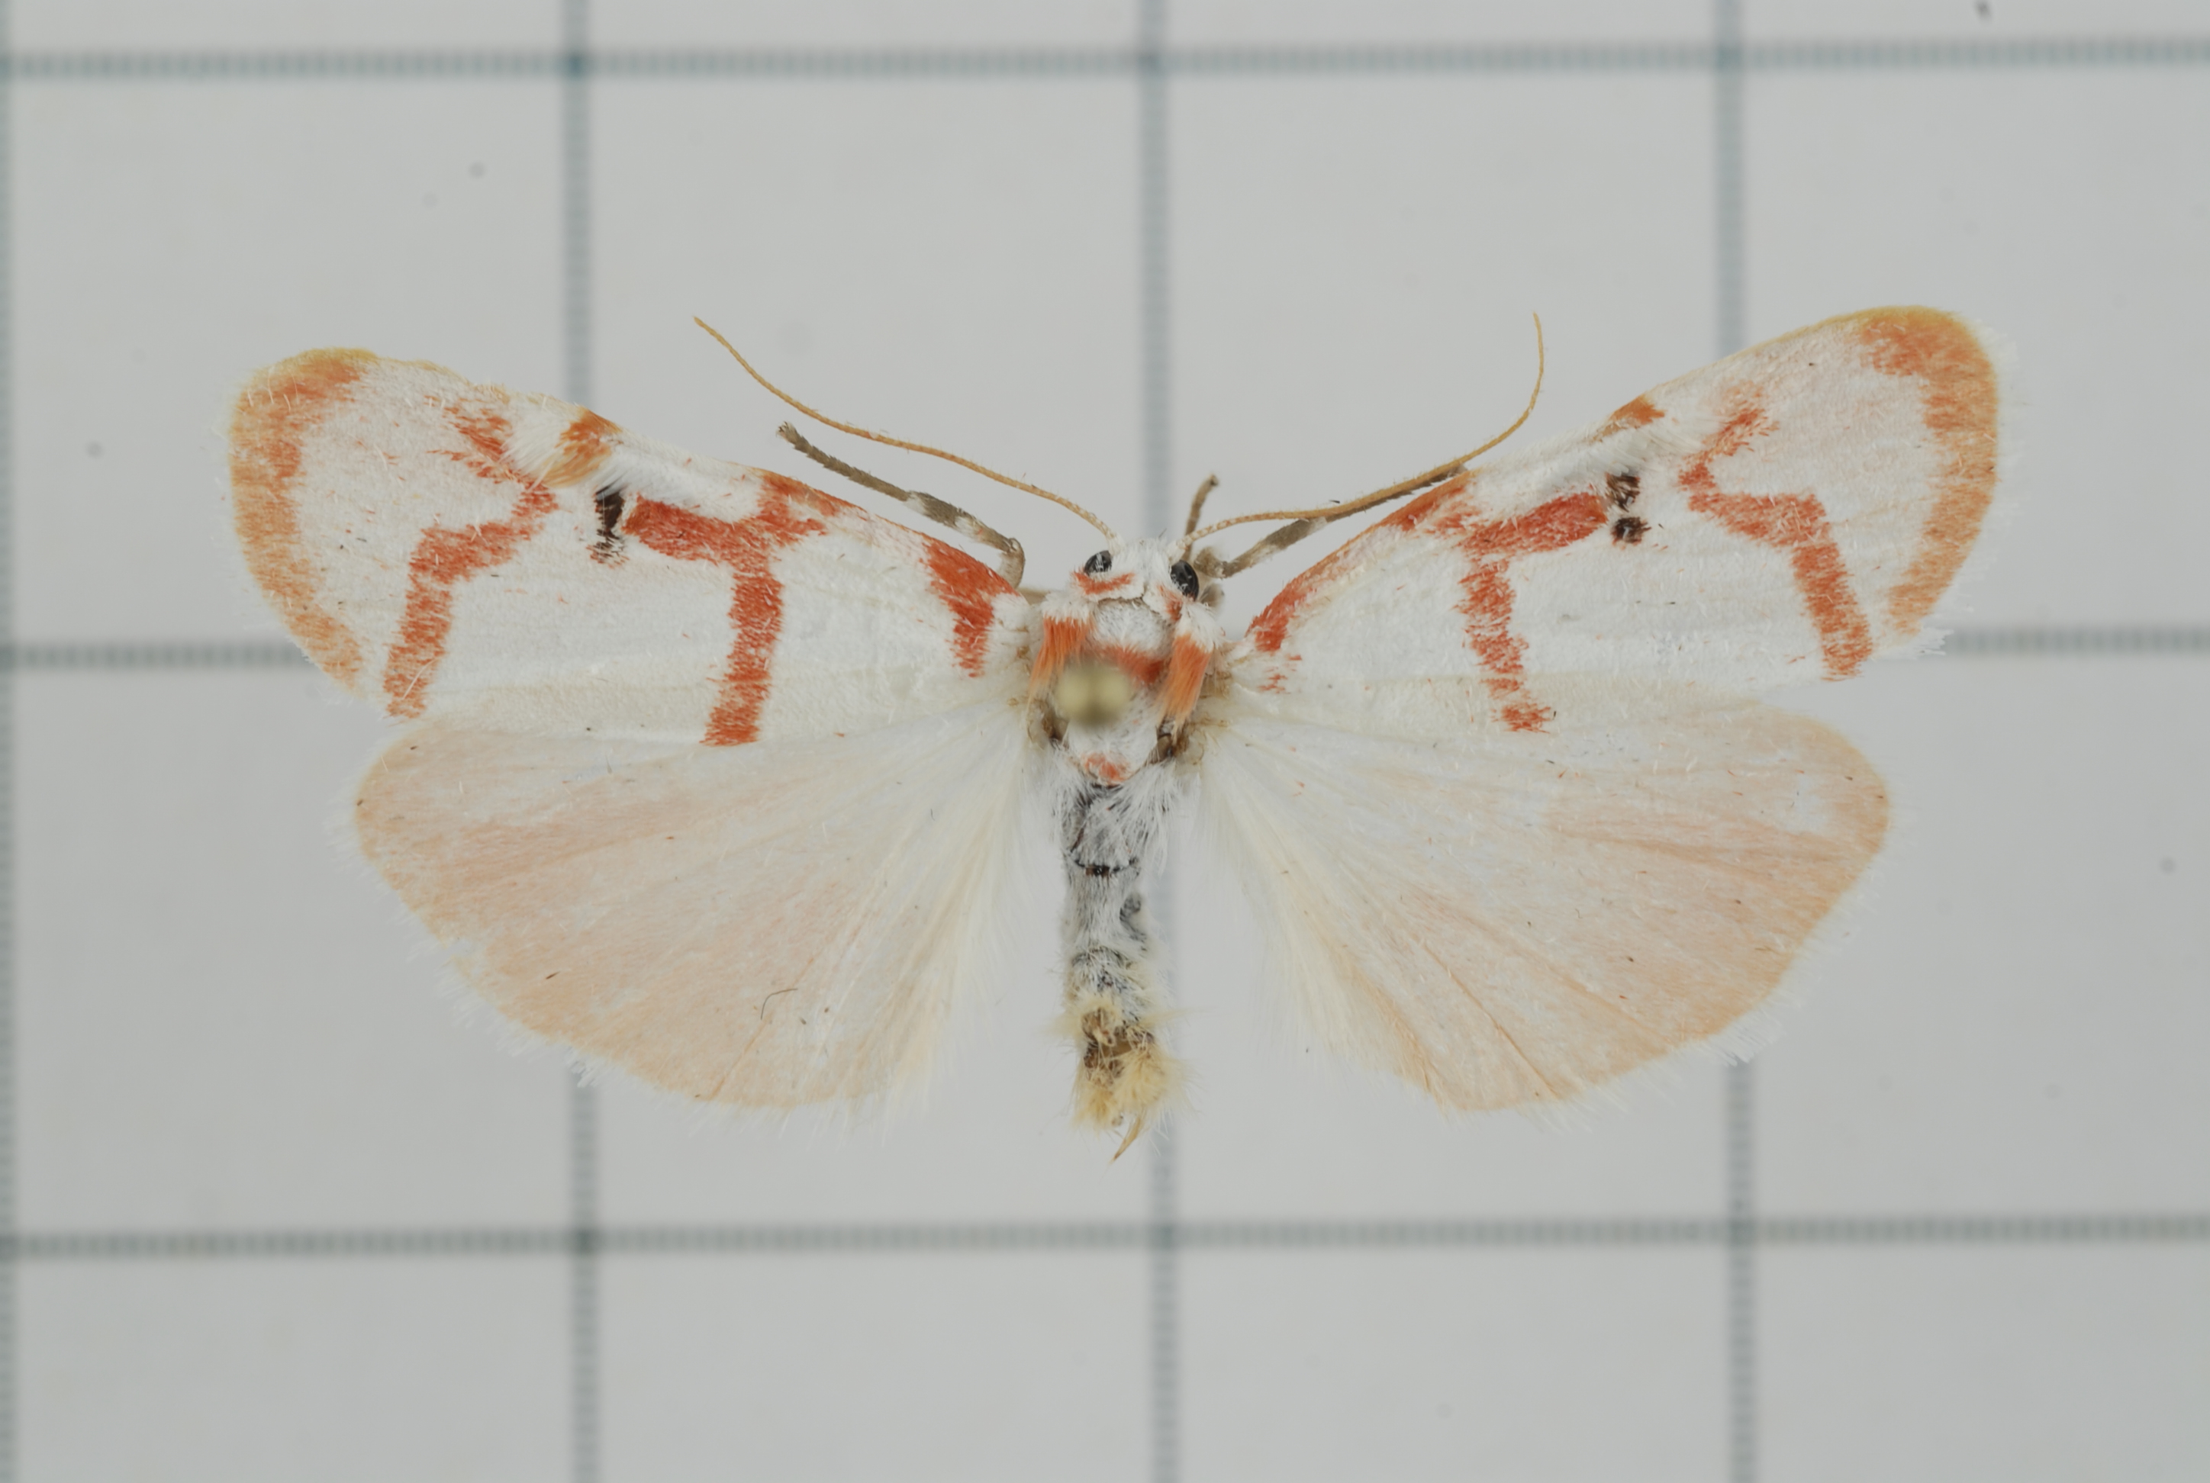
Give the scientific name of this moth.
Cyana hamata hamata
